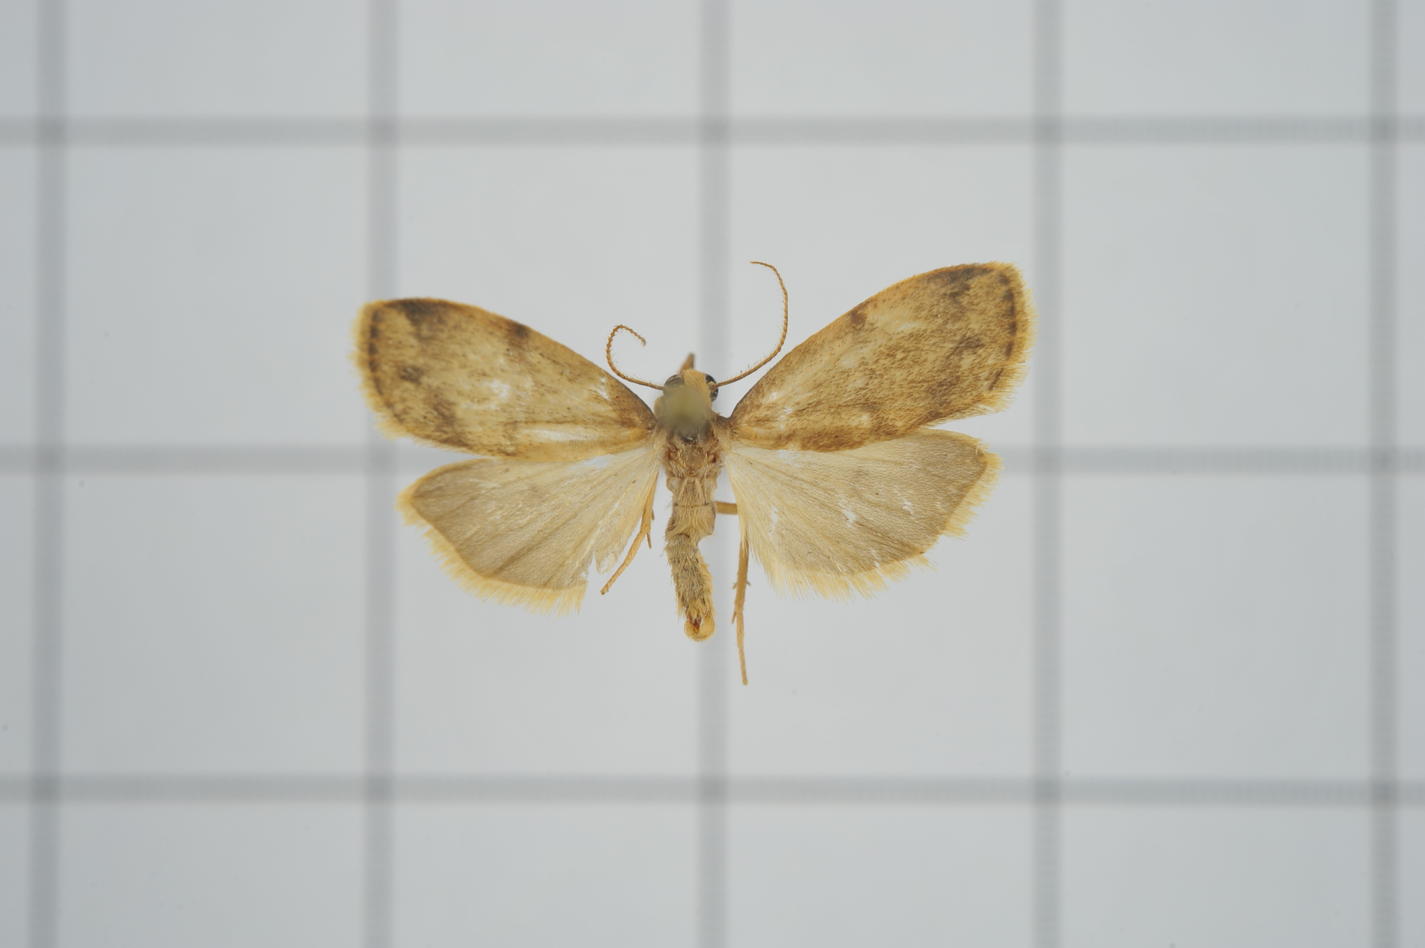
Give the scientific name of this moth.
Mithuna arizana
